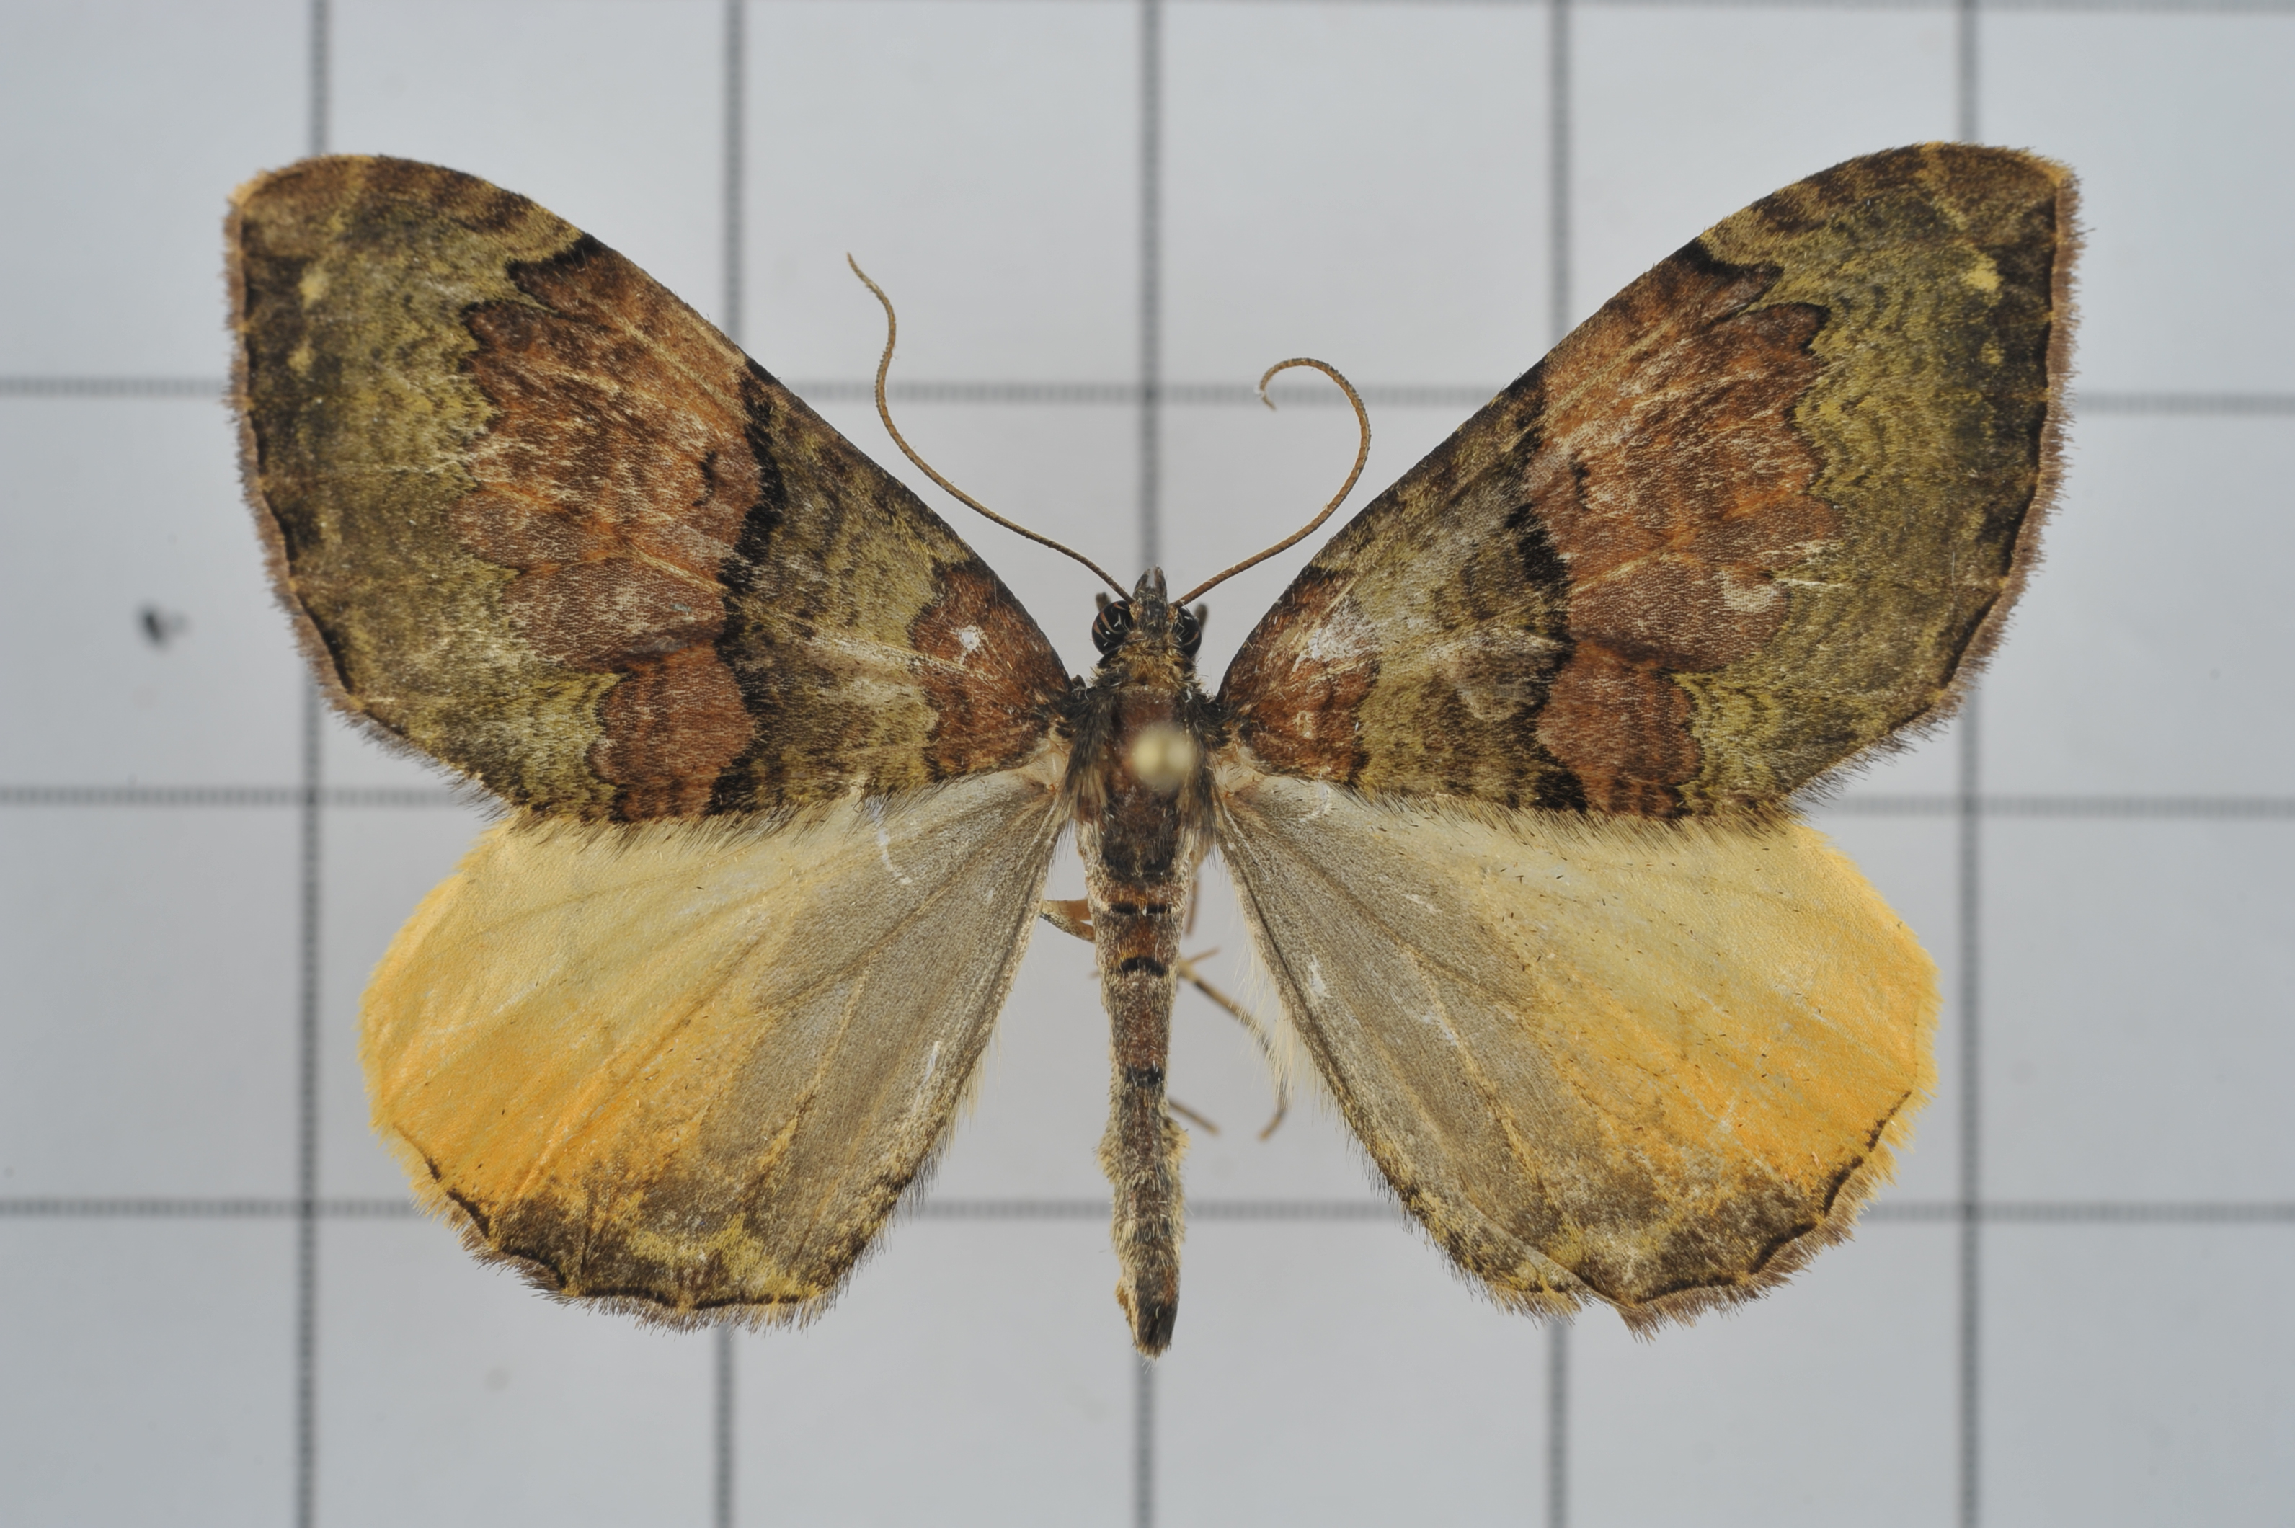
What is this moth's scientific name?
Photoscotosia insularis
